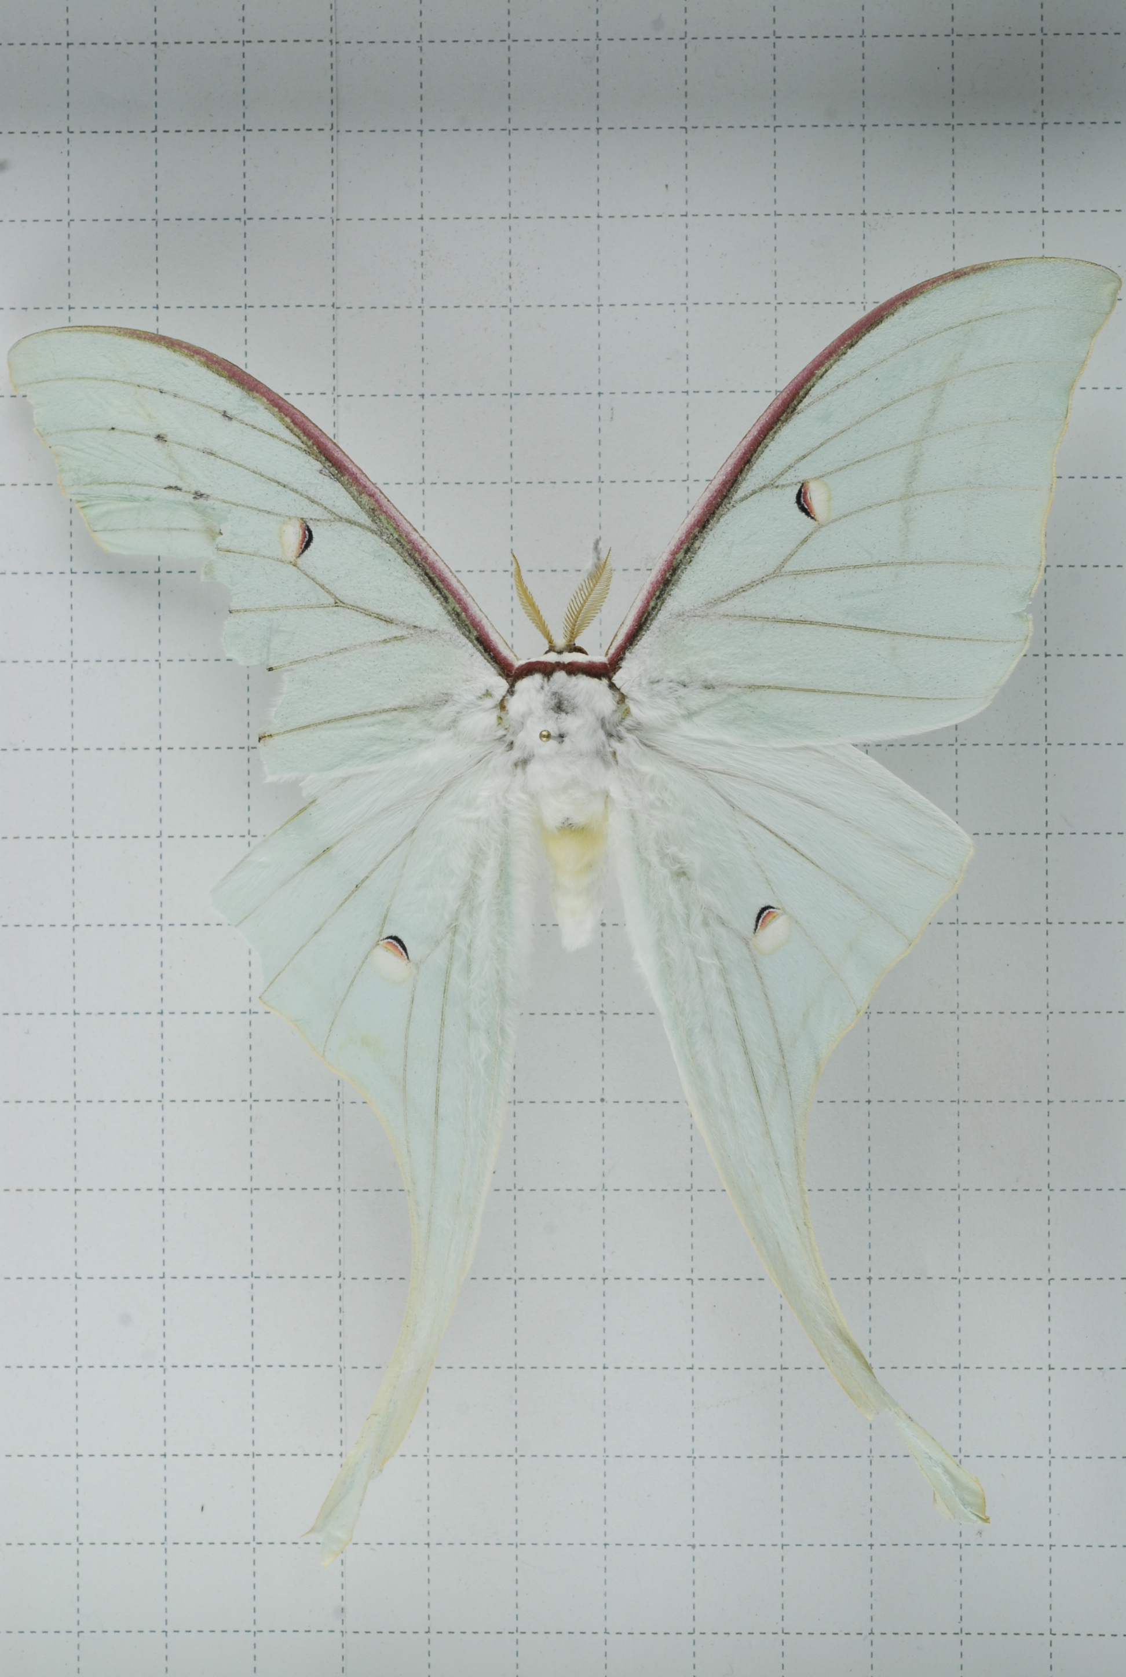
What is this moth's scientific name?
Actias ningpoana ningtaiwana
